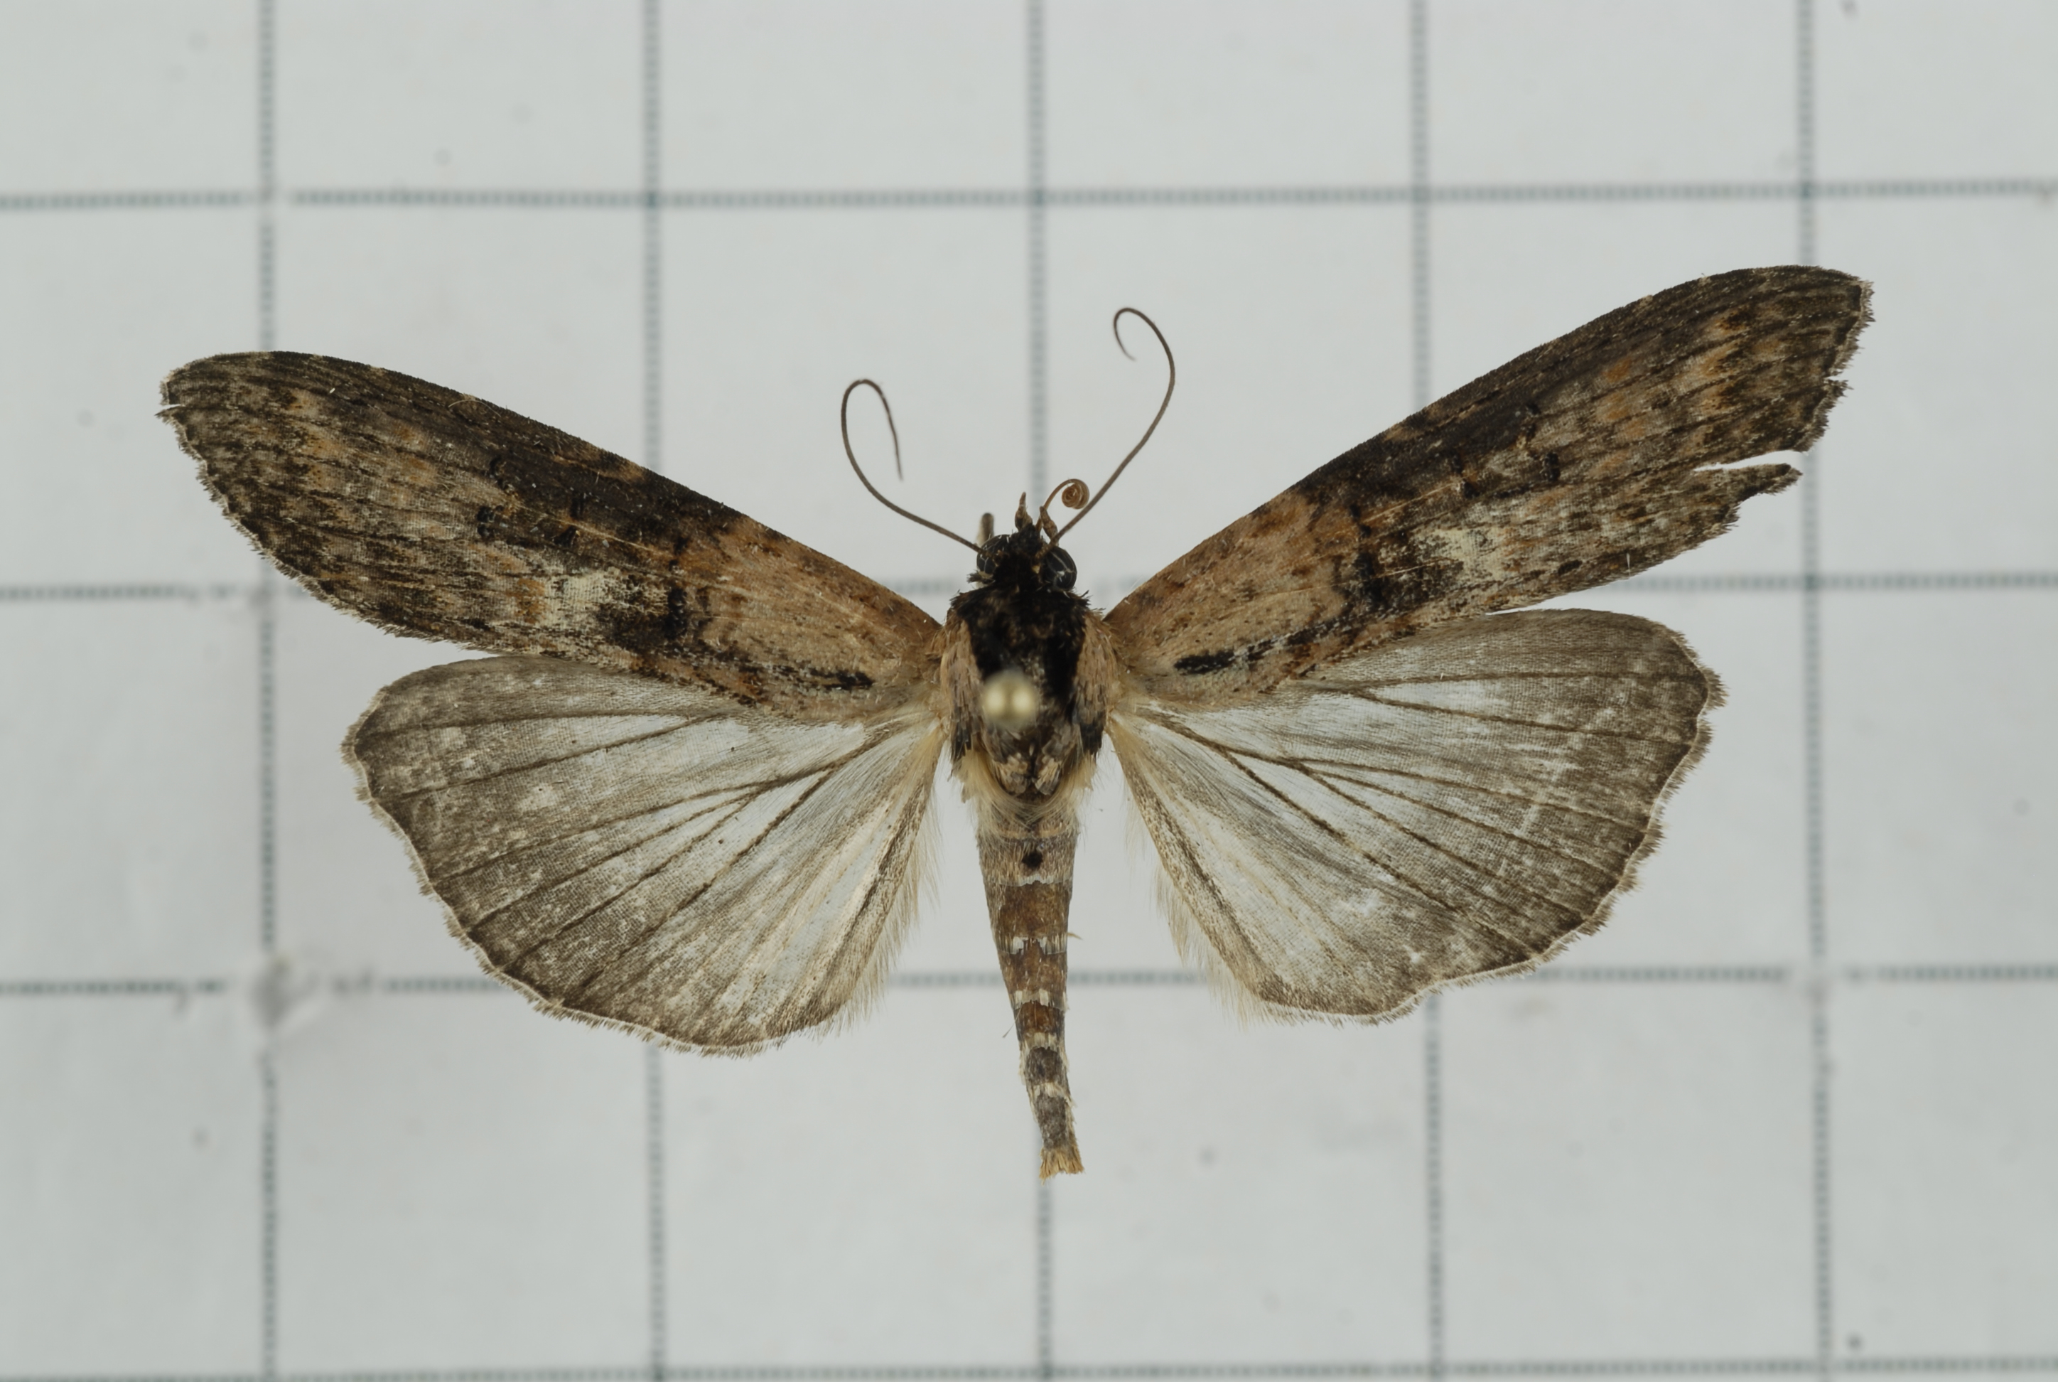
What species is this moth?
Lophoptera longipennis
